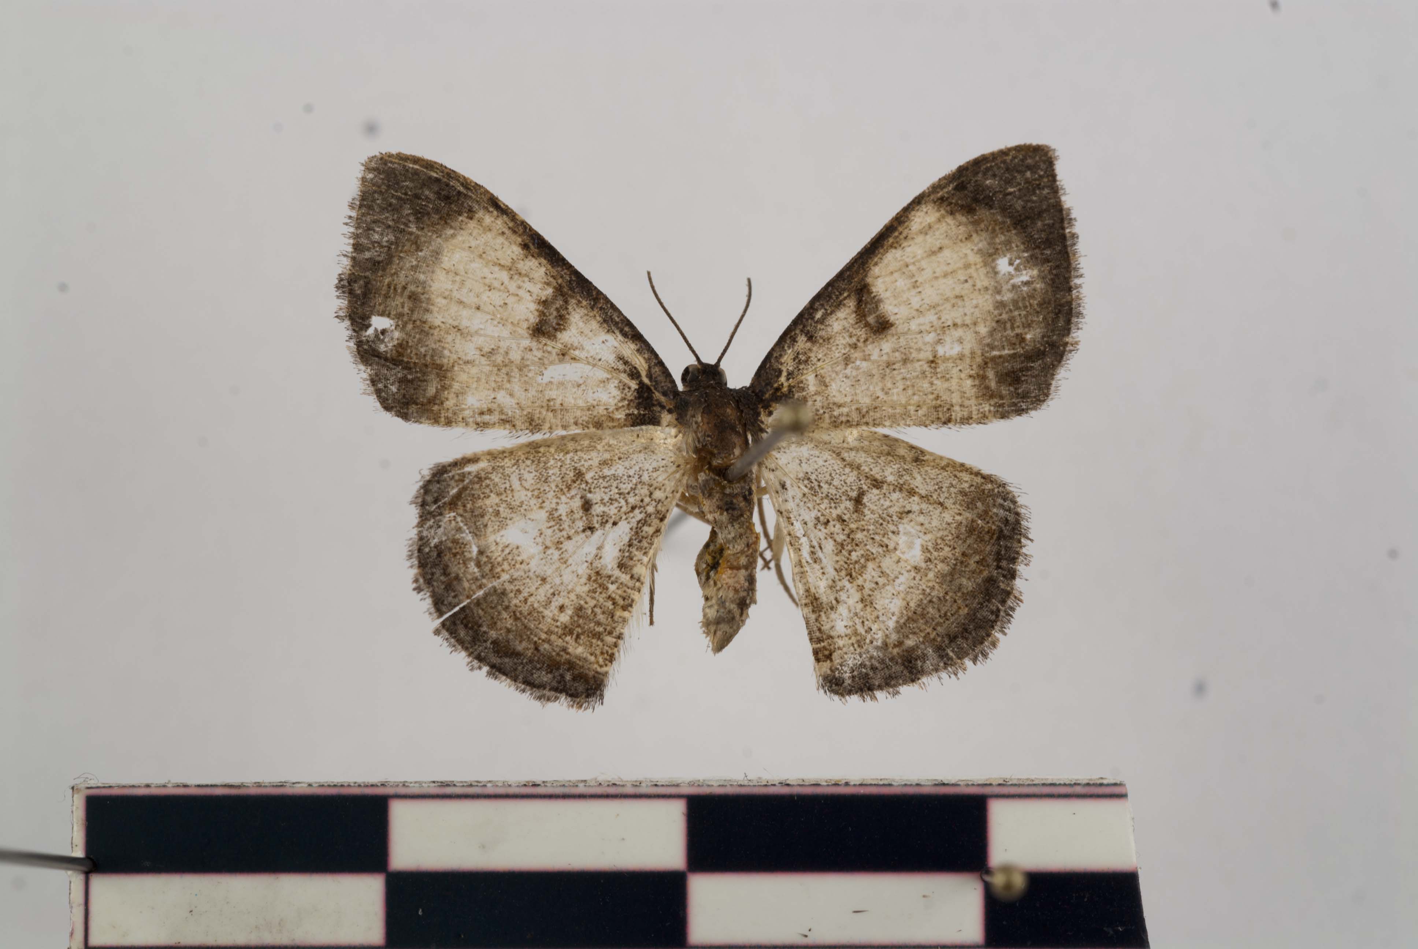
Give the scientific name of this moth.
Hydatocapnia gemina
